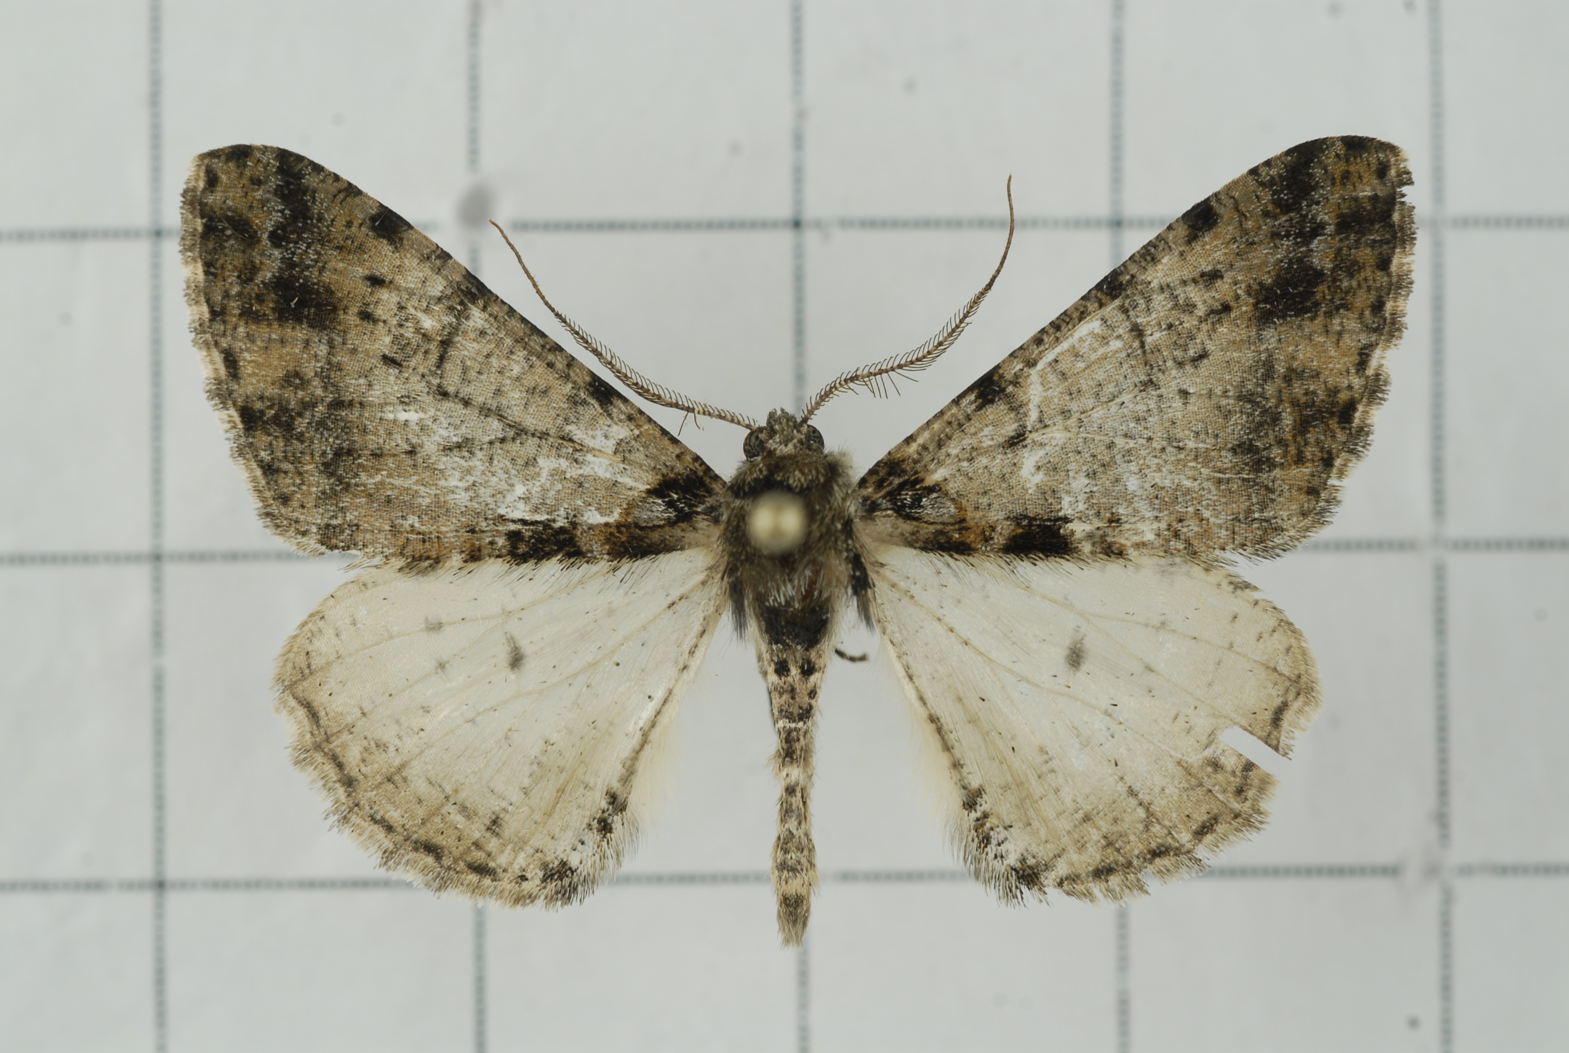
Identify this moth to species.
Alcis semiusta
